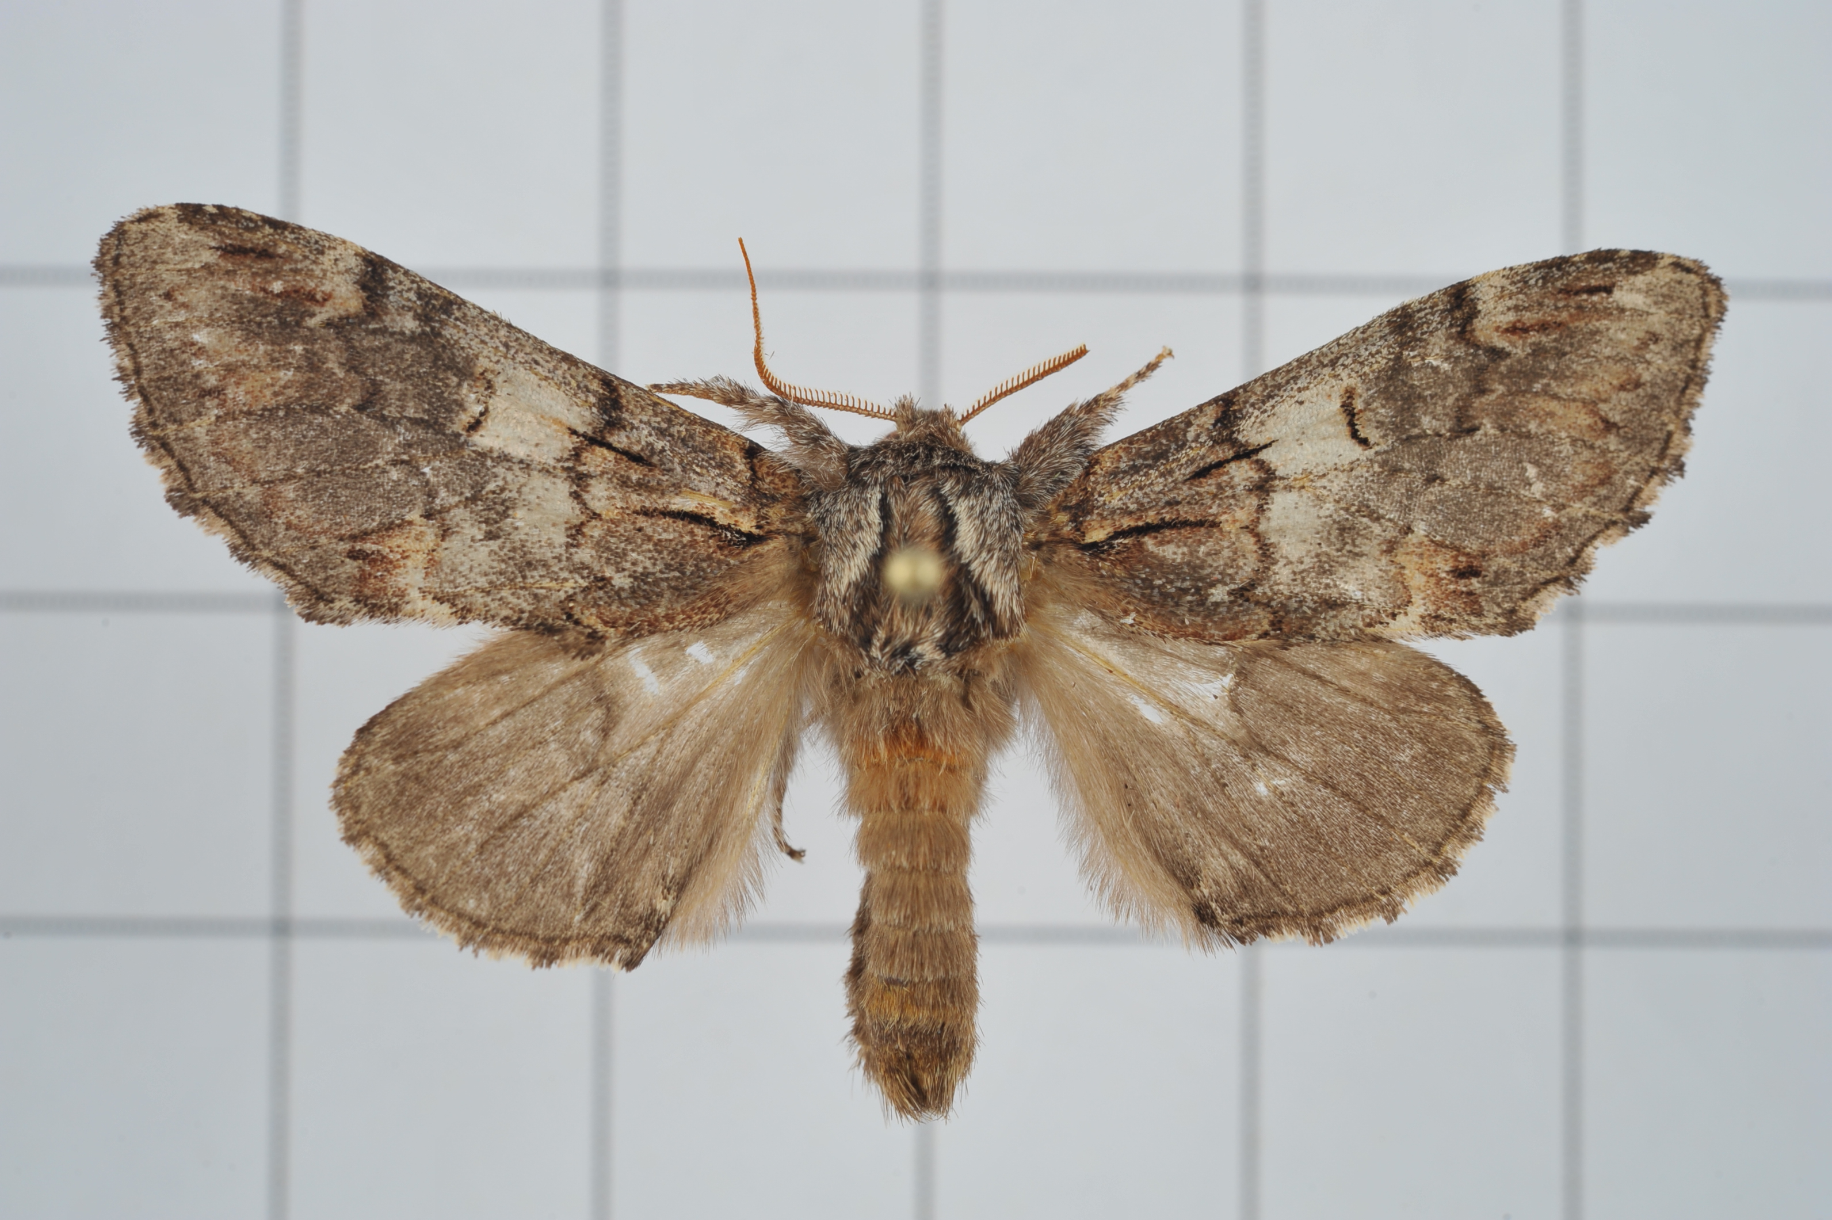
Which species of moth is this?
Notodonta griseotincta
